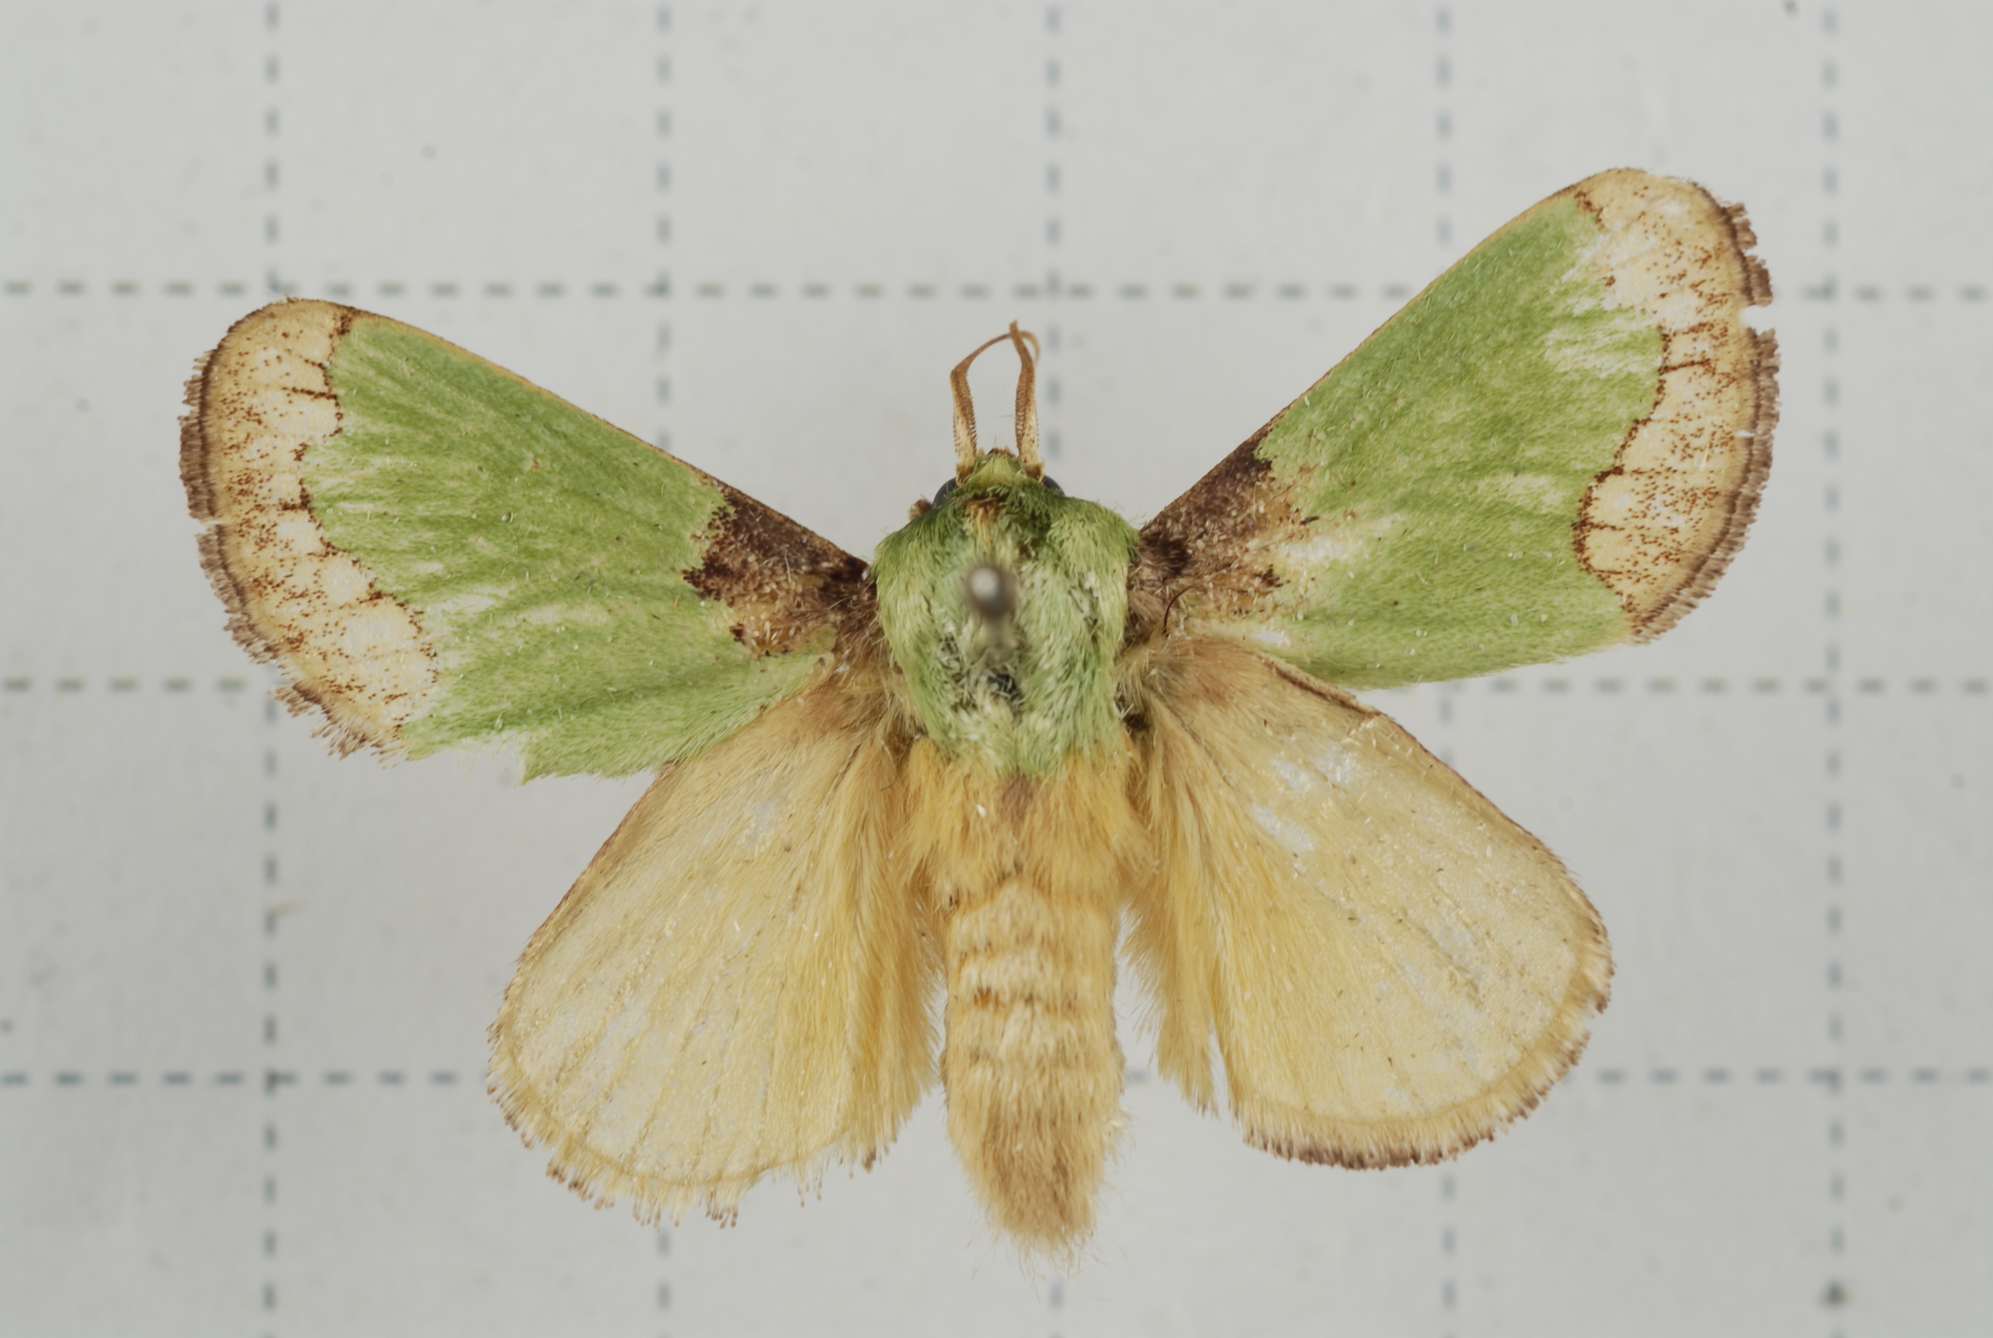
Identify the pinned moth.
Parasa consocia
